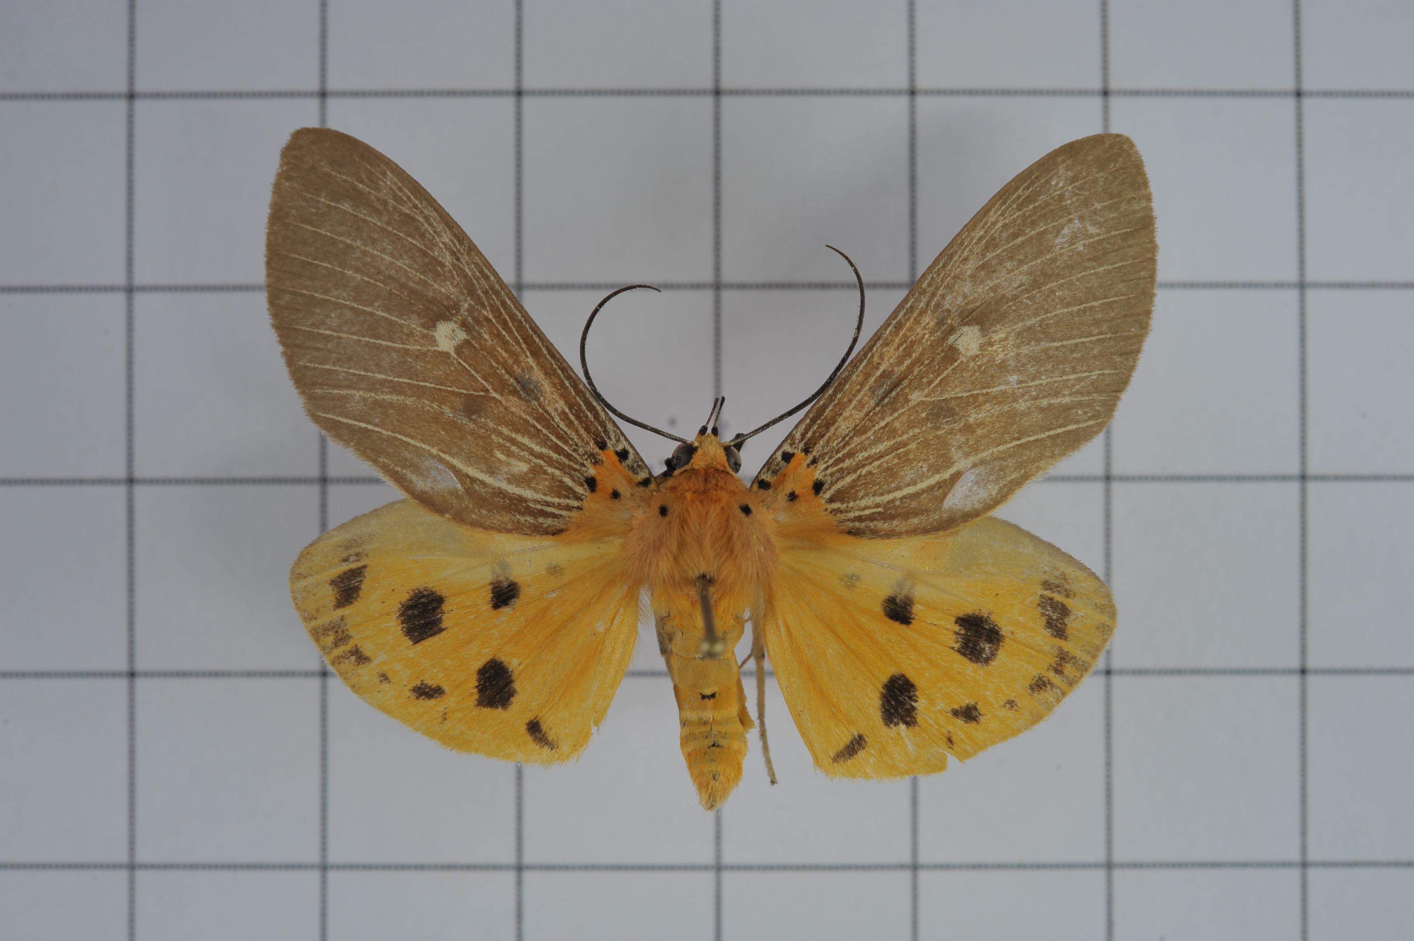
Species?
Asota caricae
